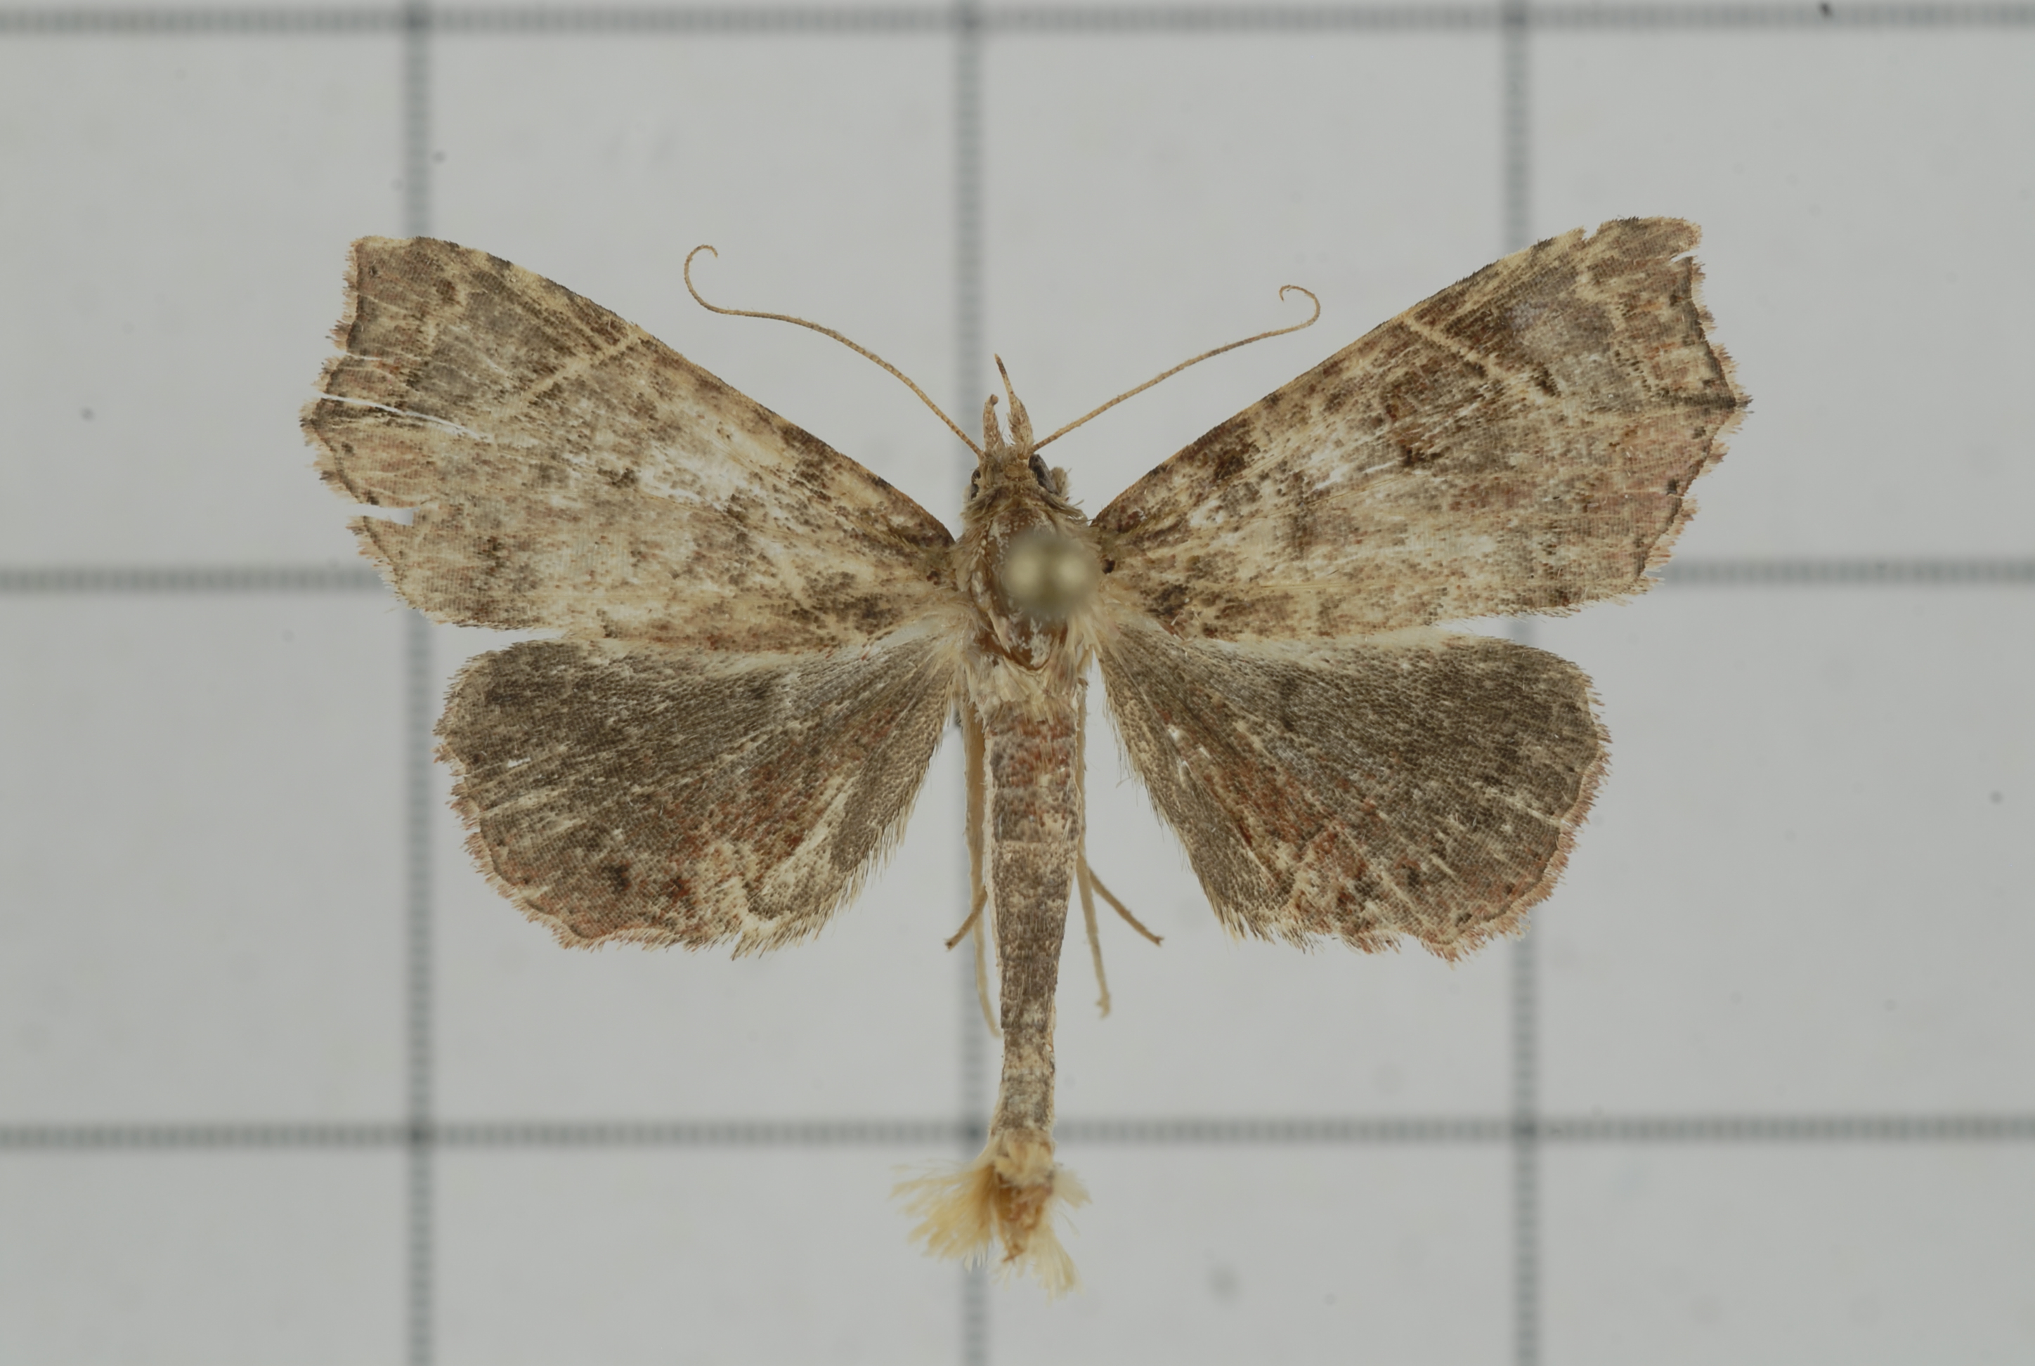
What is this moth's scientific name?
Parolulis renalis
